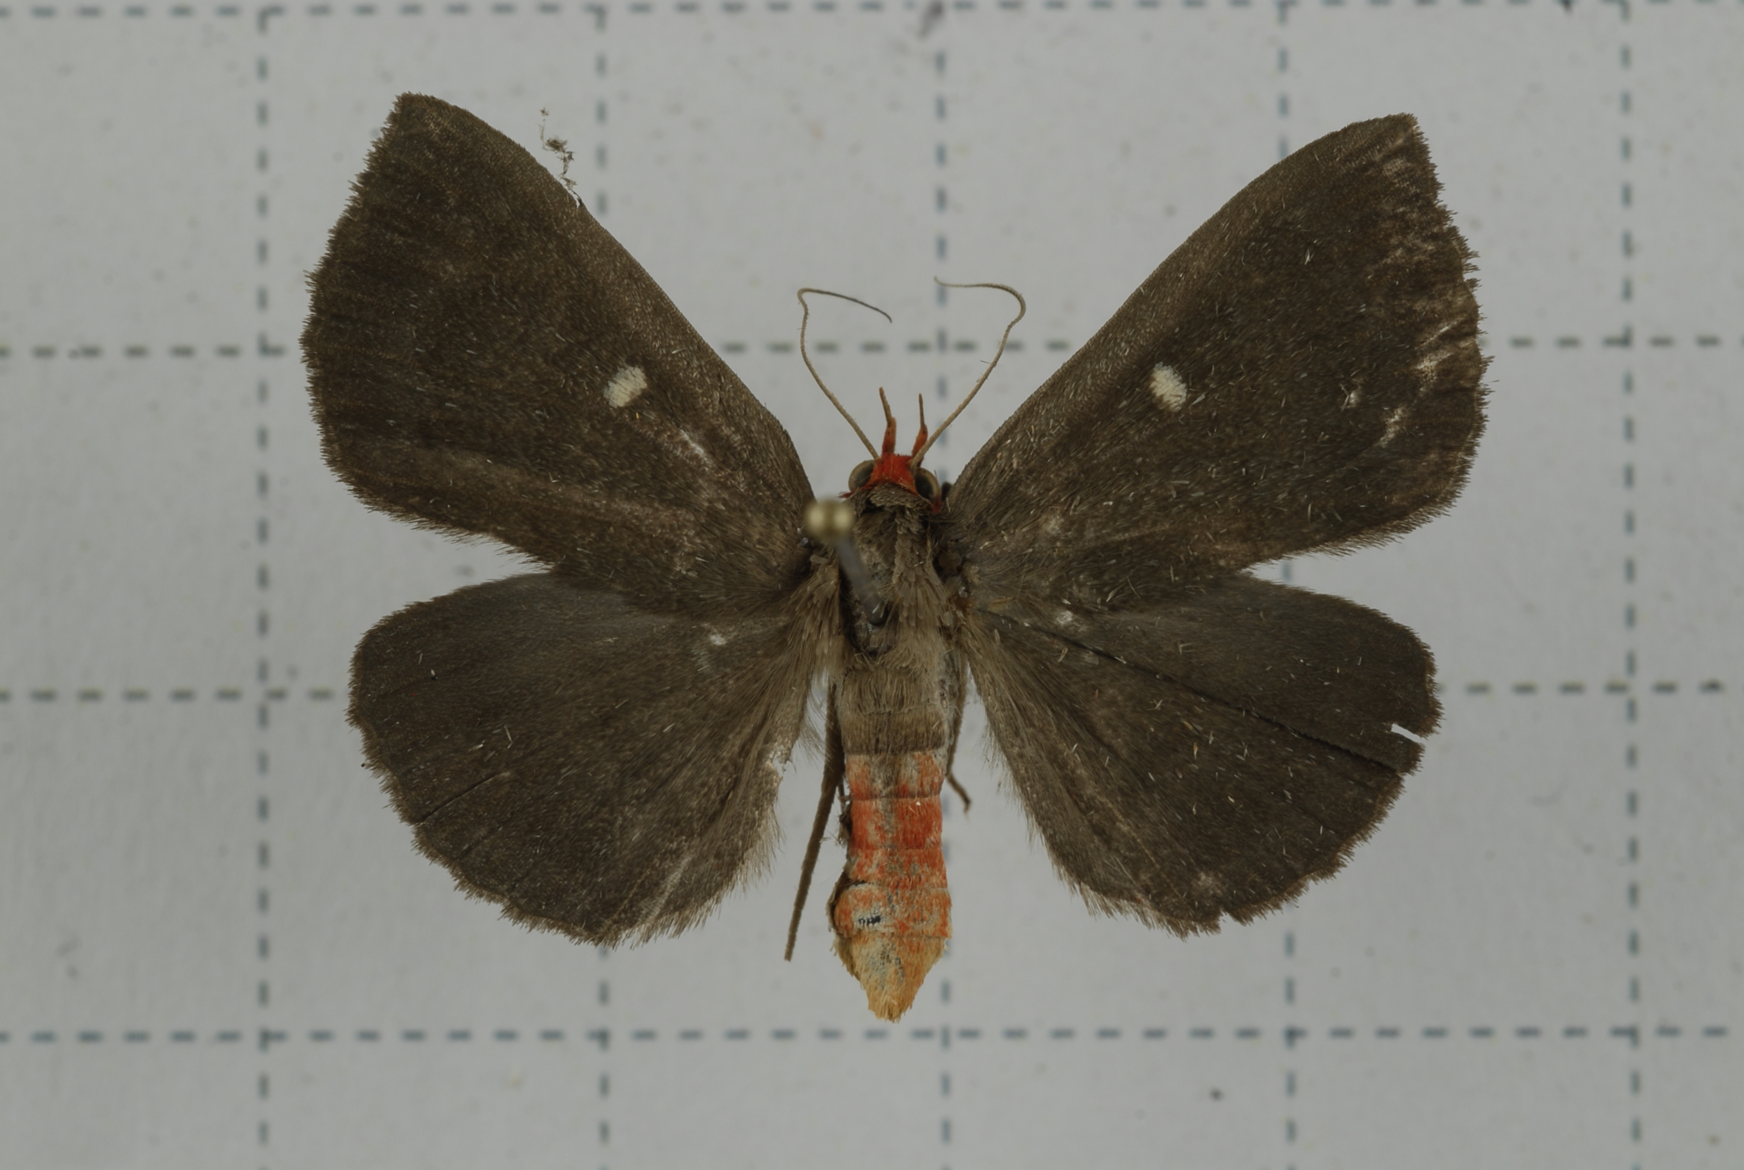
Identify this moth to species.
Calesia dasypterus
